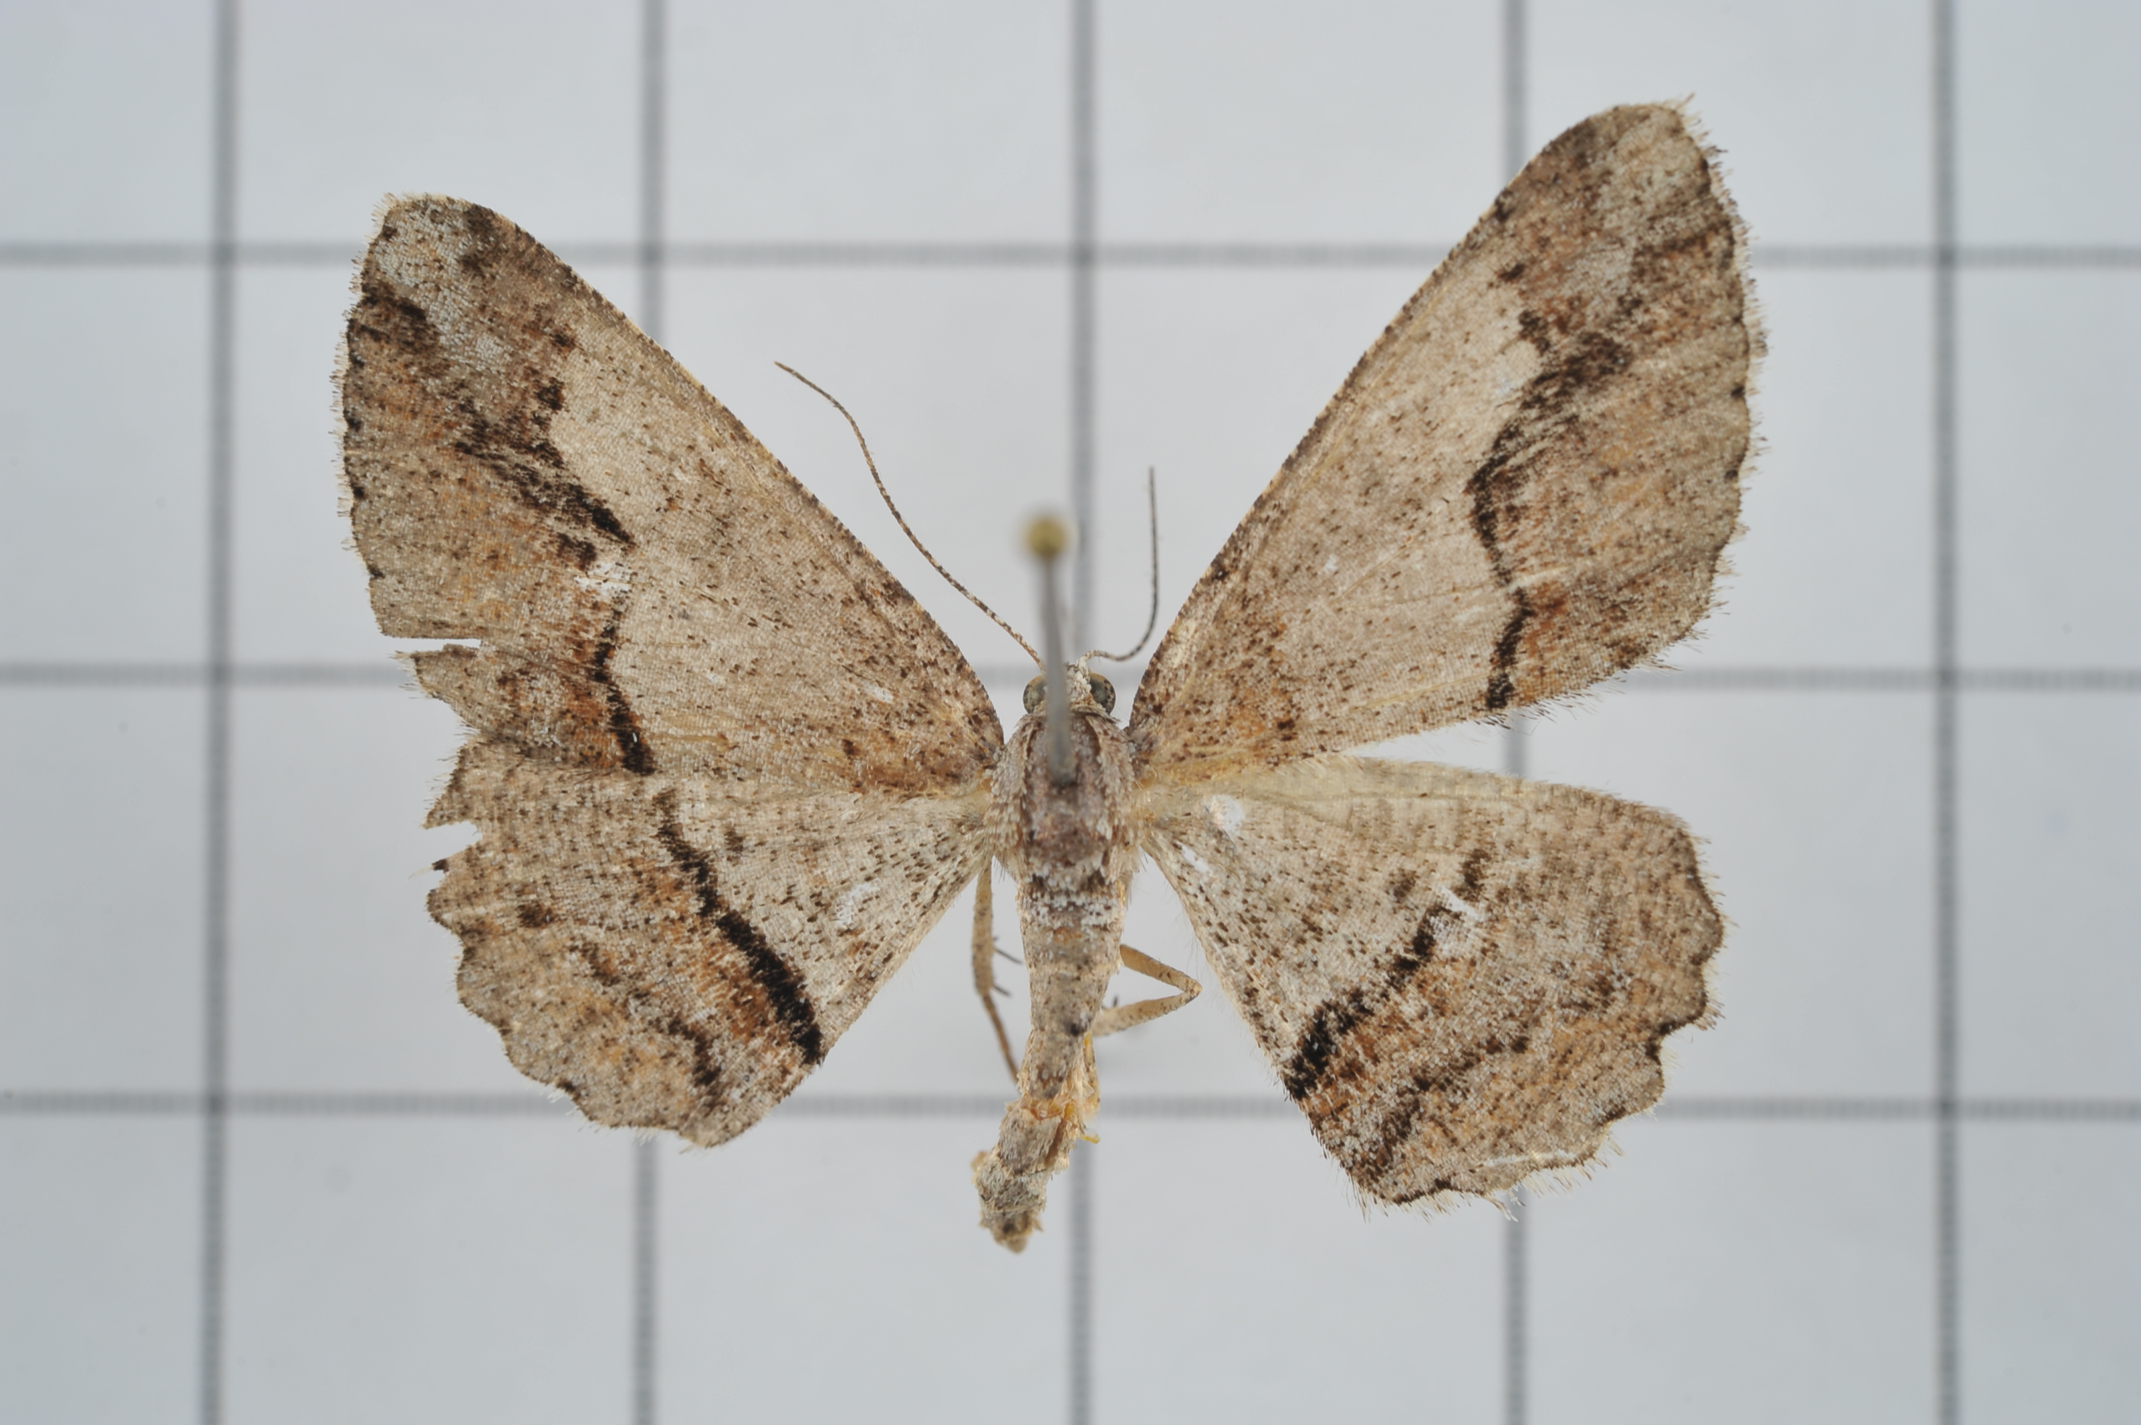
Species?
Rikiosatoa mavi
